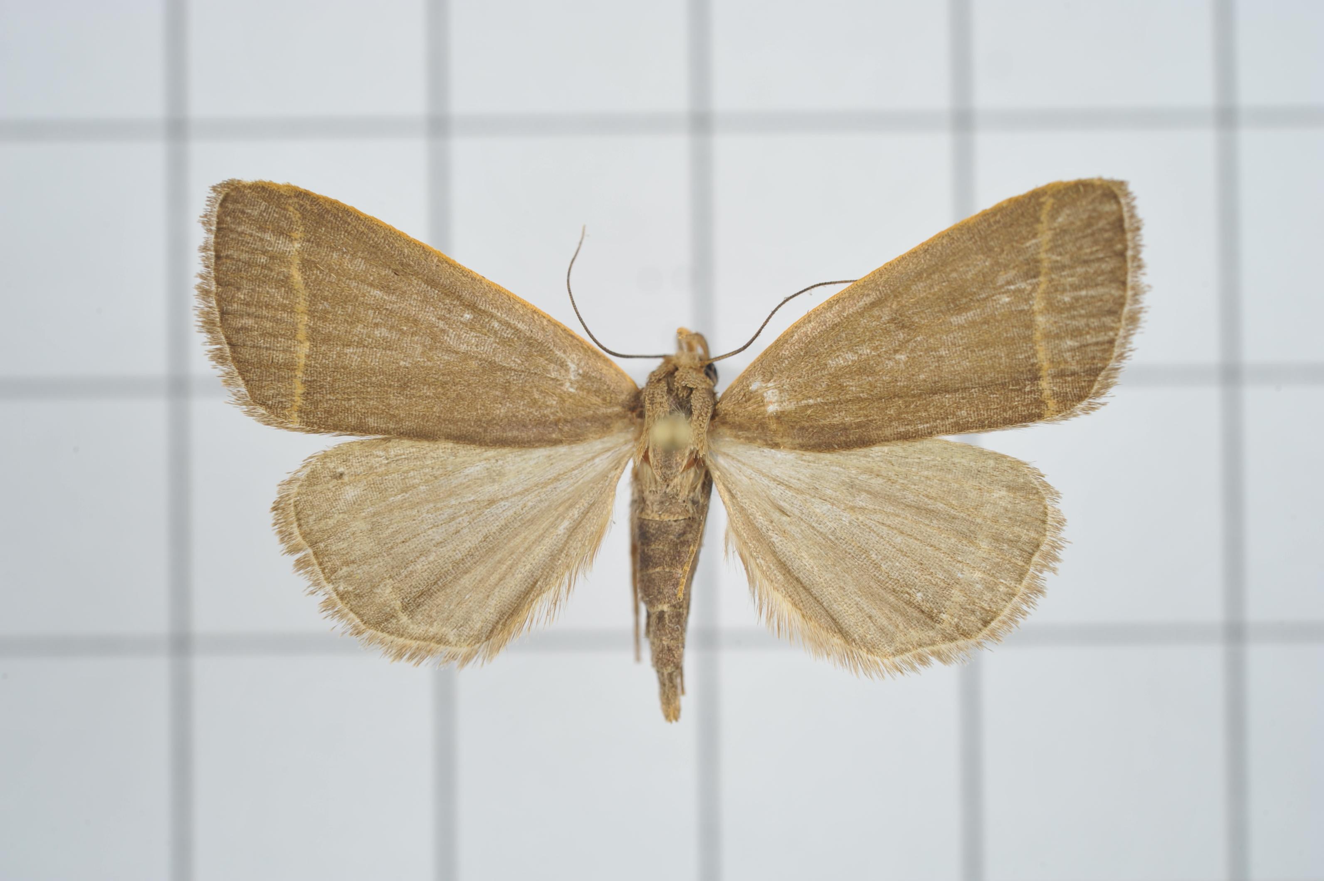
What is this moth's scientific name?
Simplicia cornicalis
